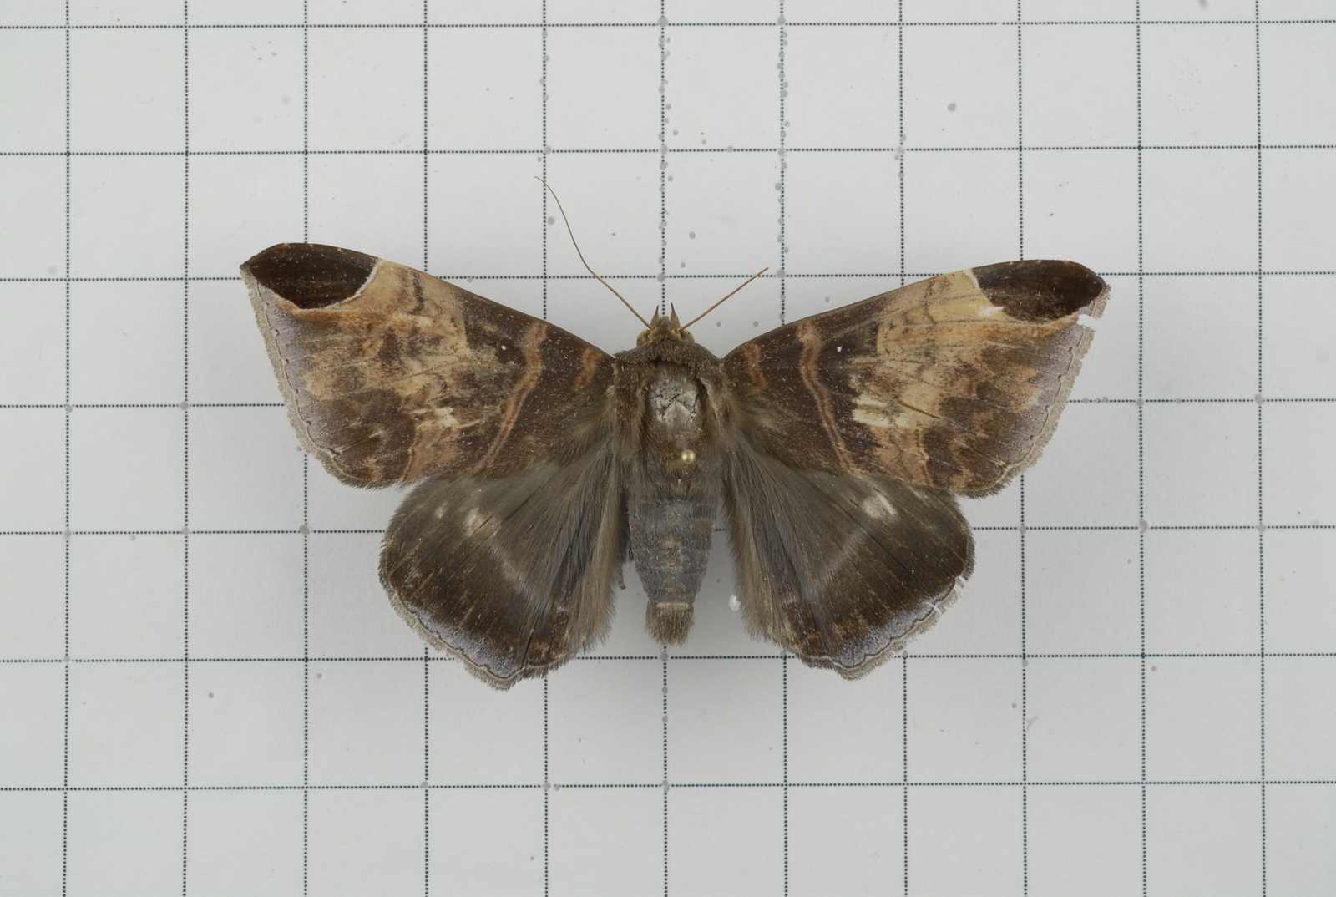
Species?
Pindara illibata
